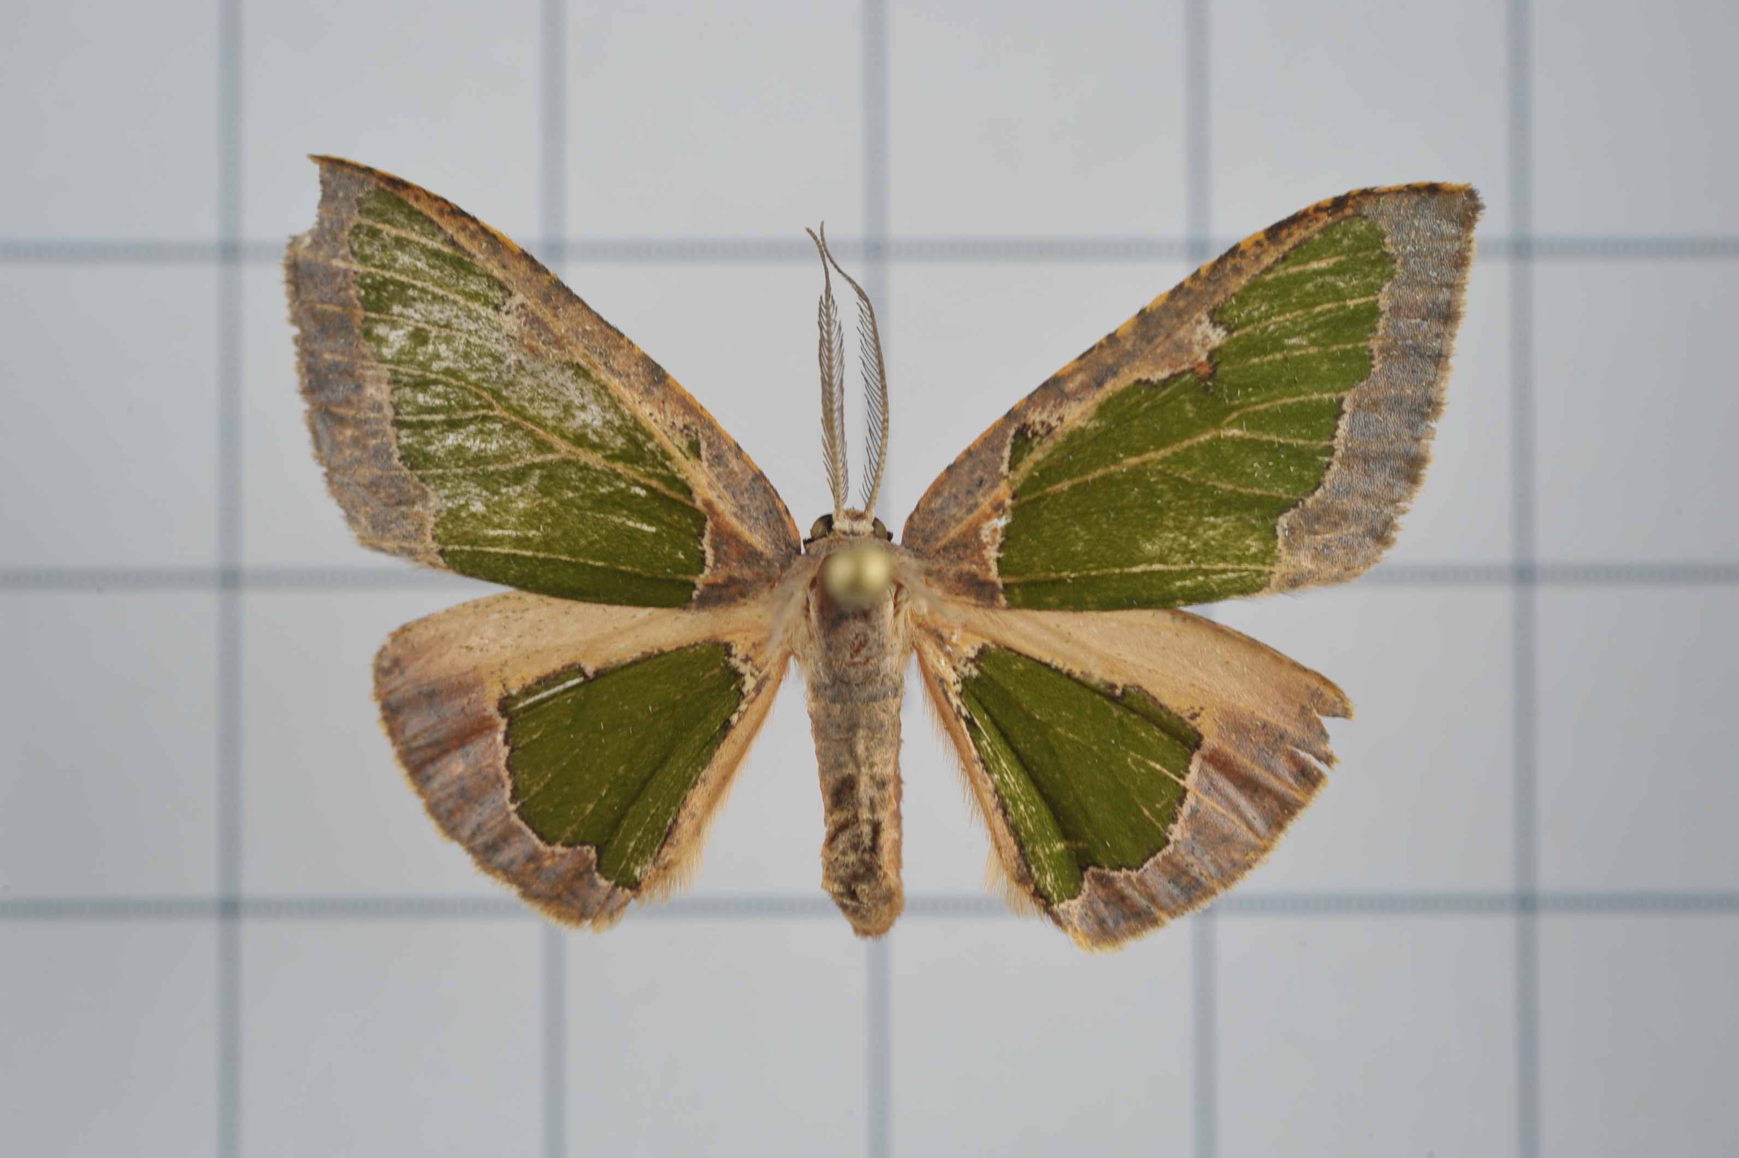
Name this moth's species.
Celenna festivaria formosensis
